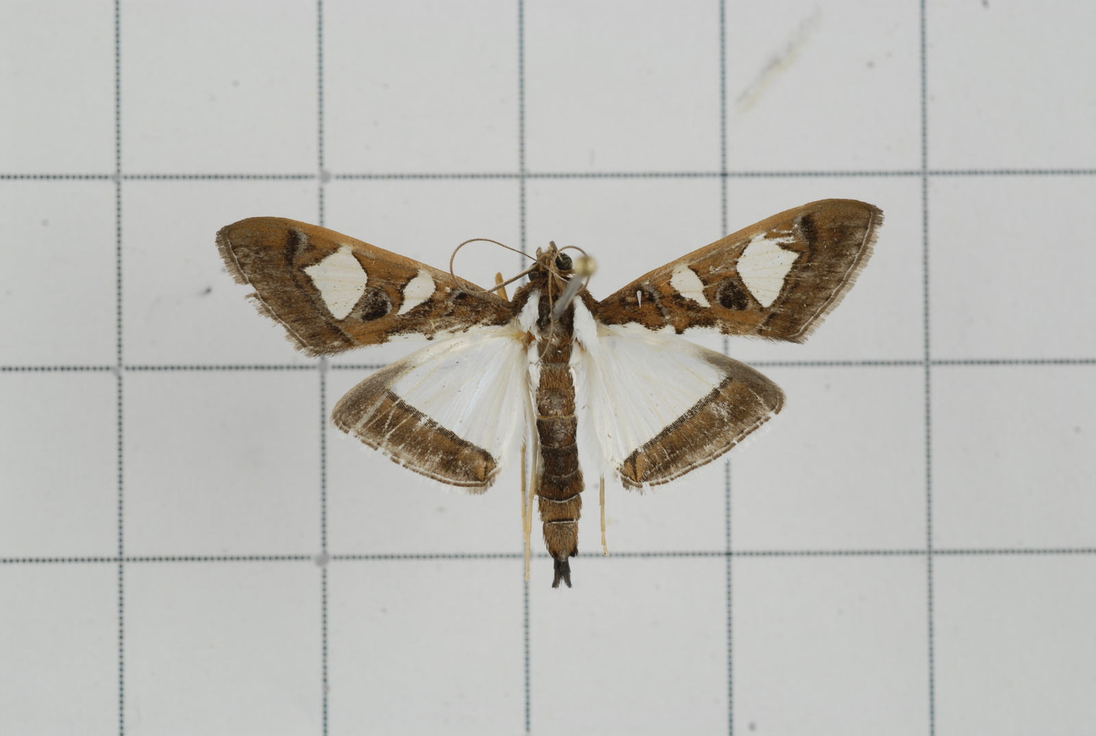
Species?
Glyphodes bivitralis
